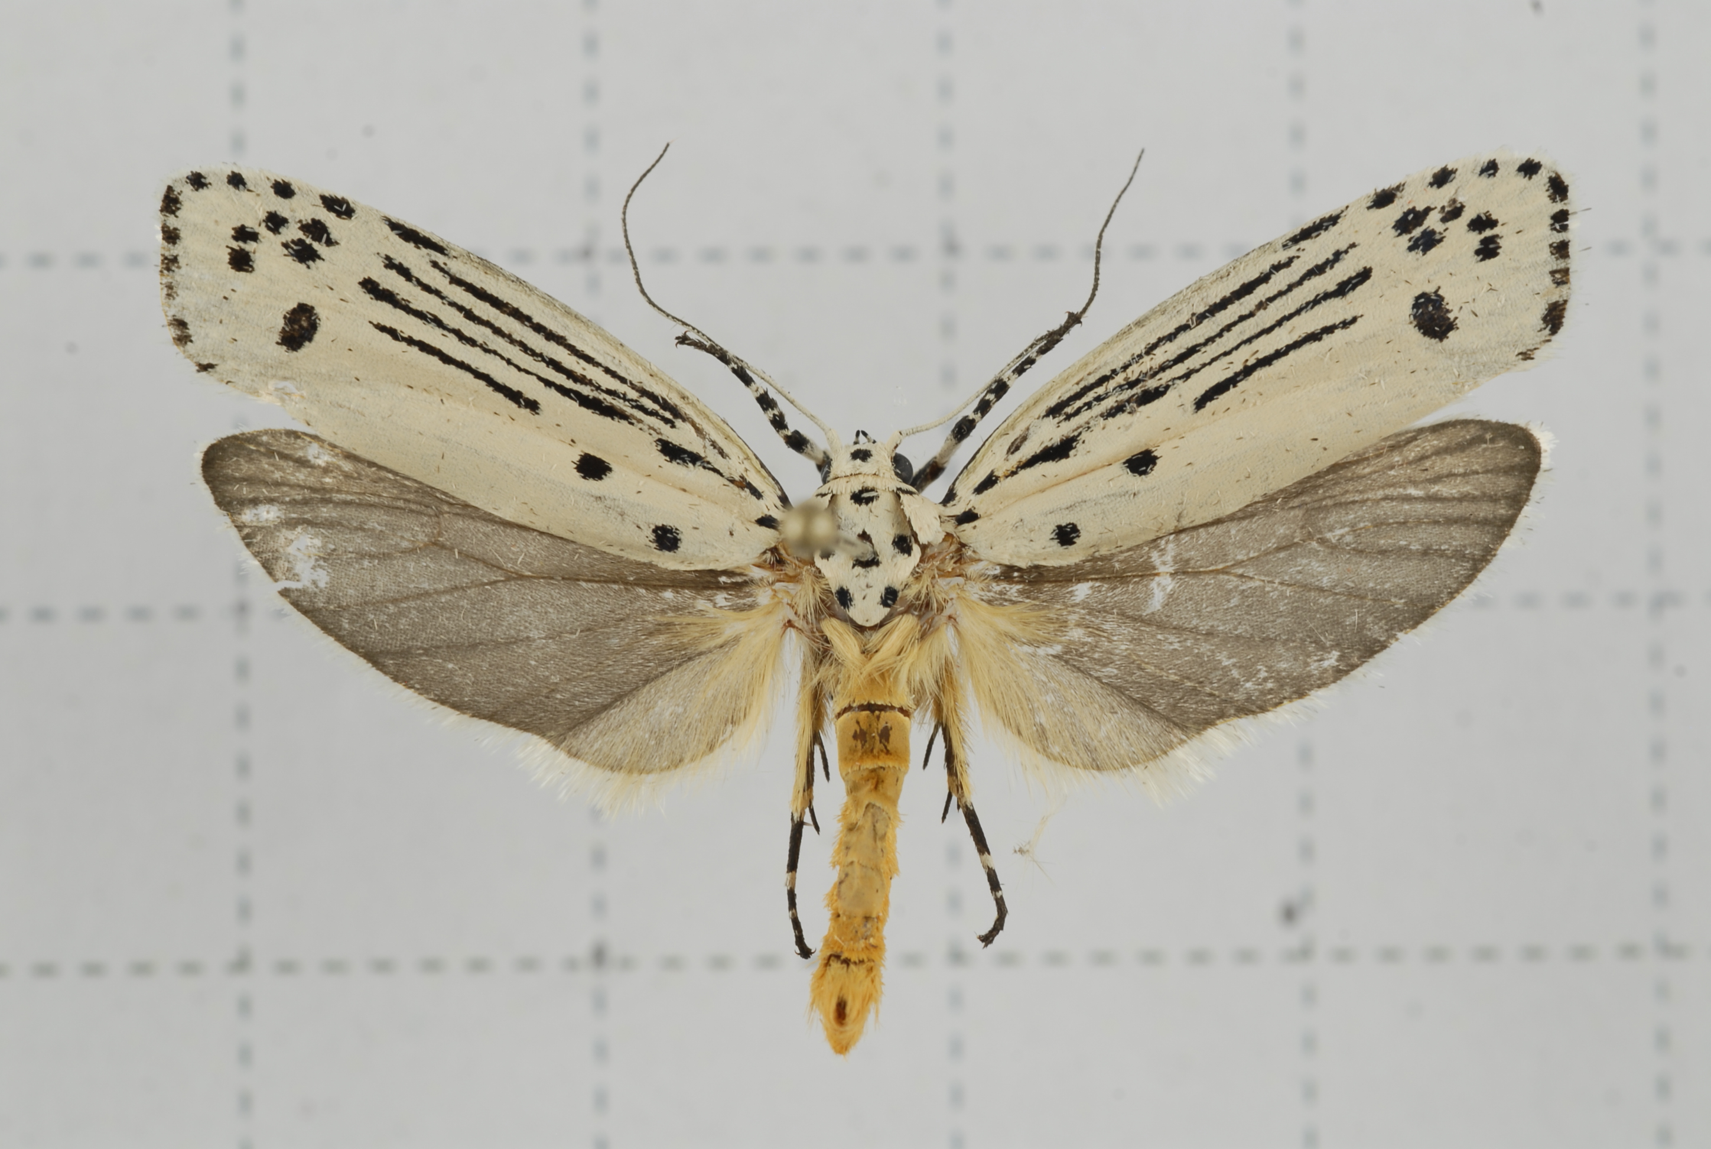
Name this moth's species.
Ethmia lineatonotella
